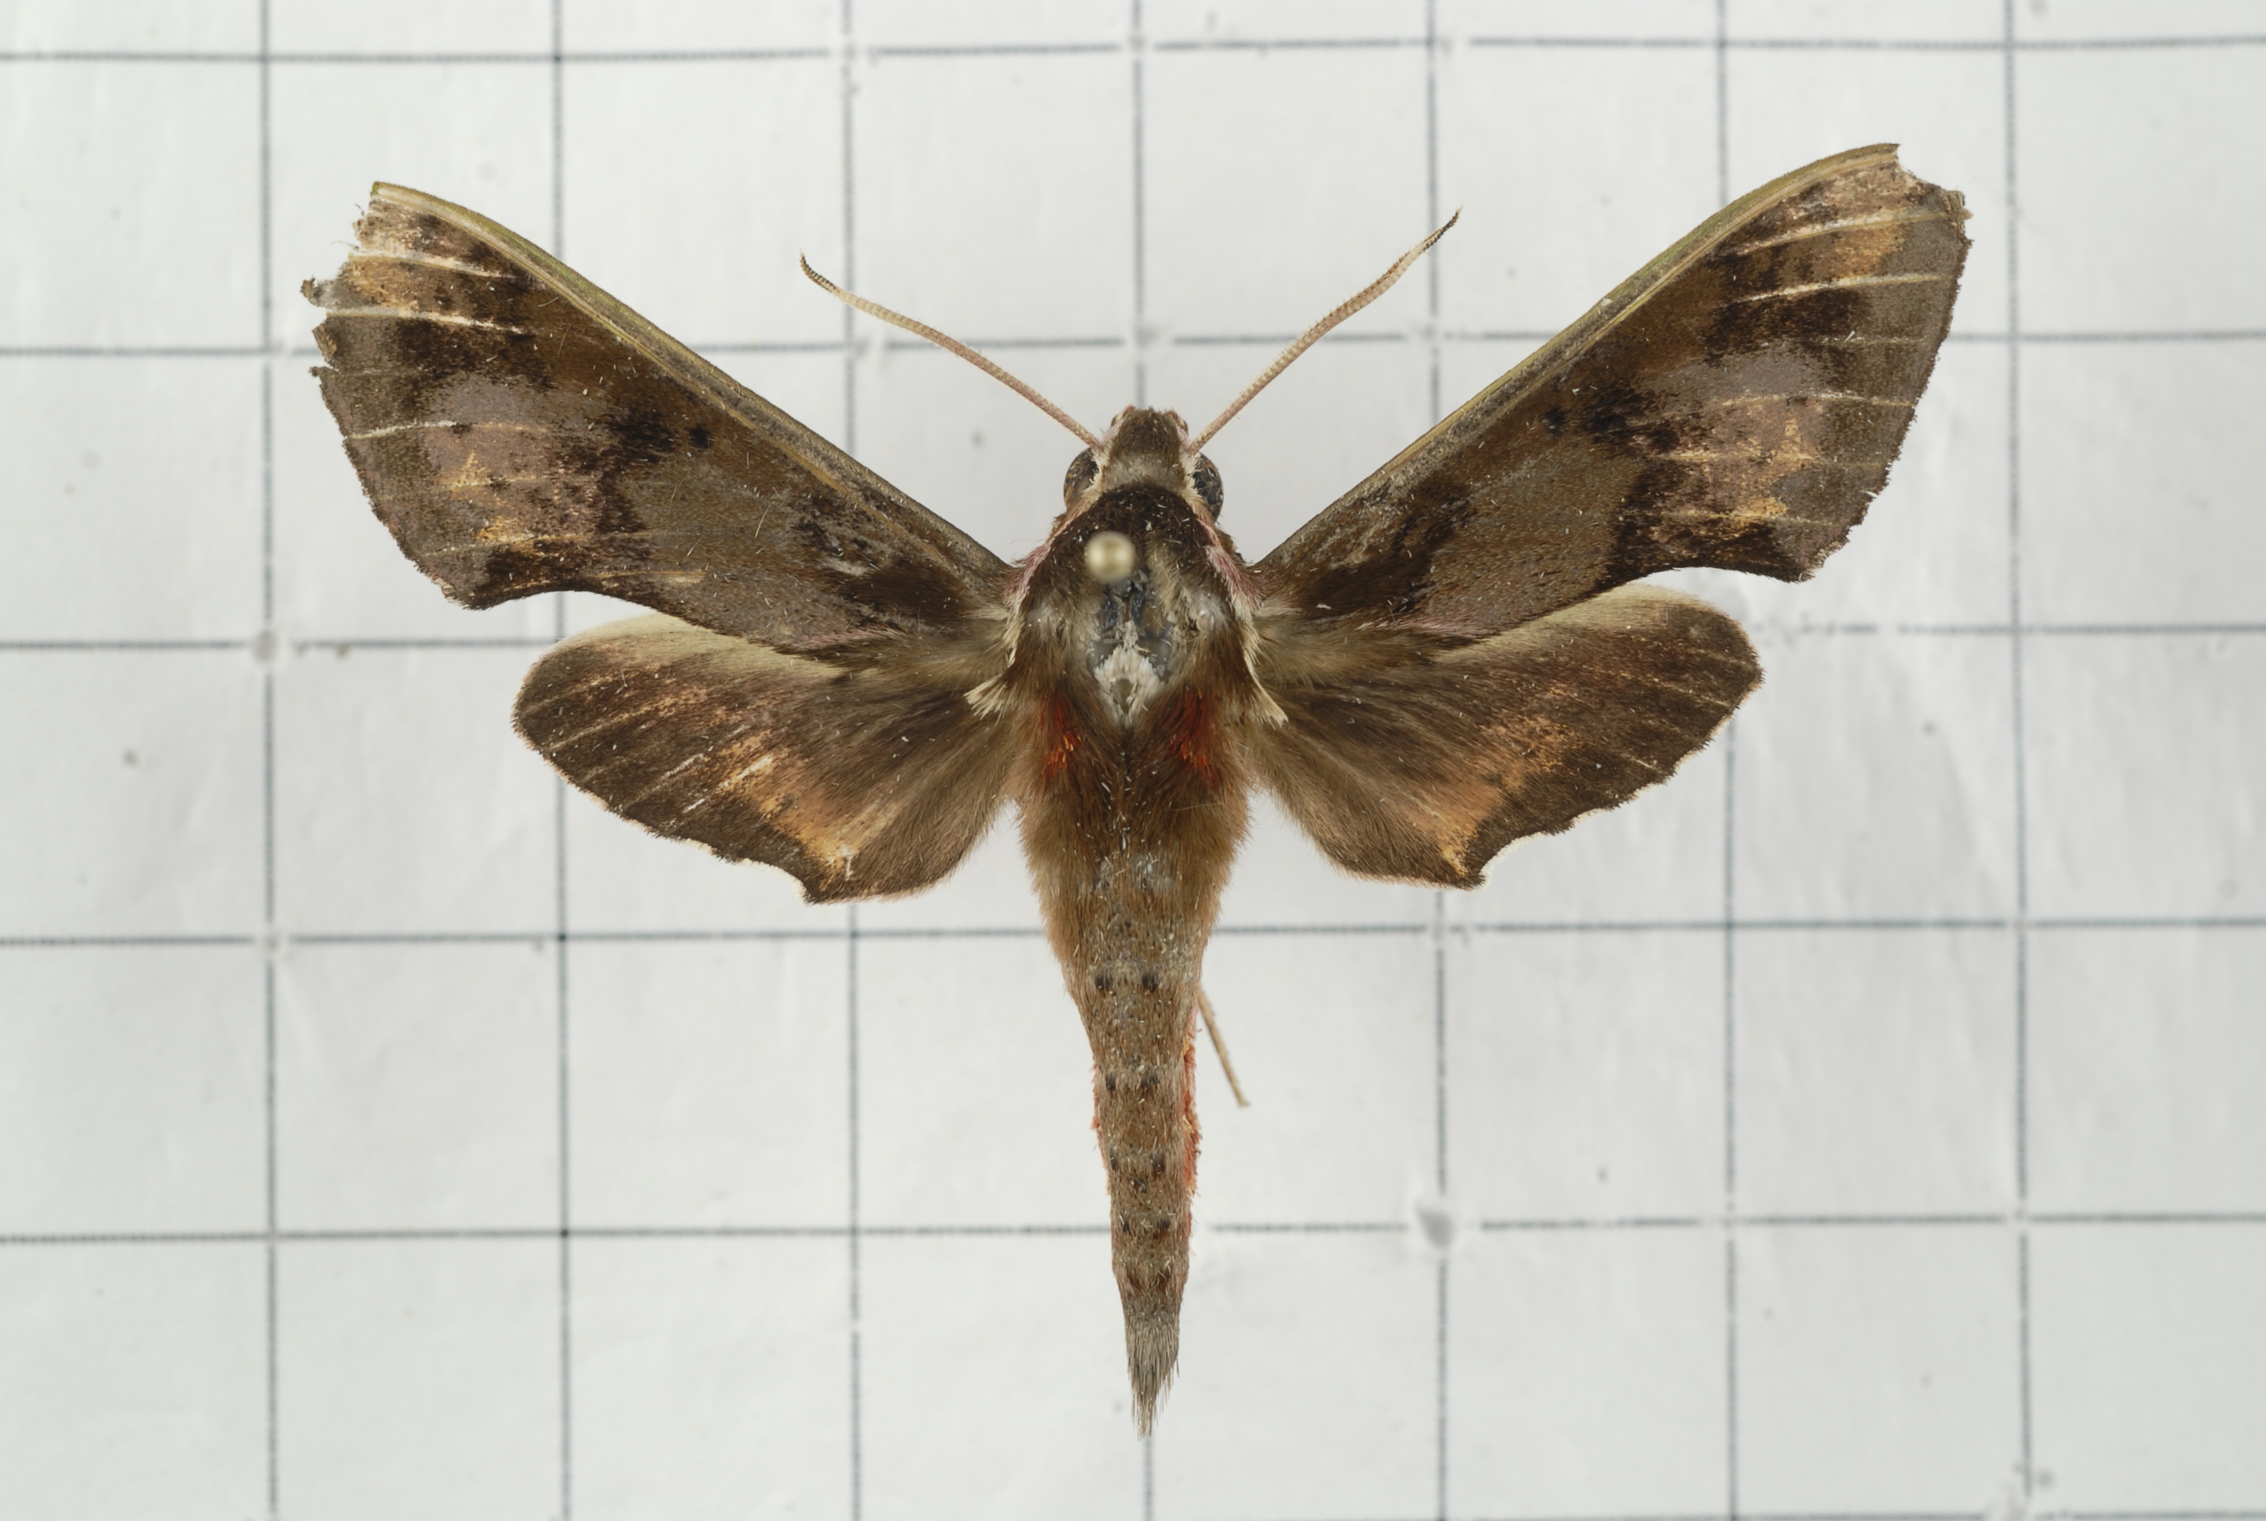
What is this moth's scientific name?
Rhagastis binoculata
